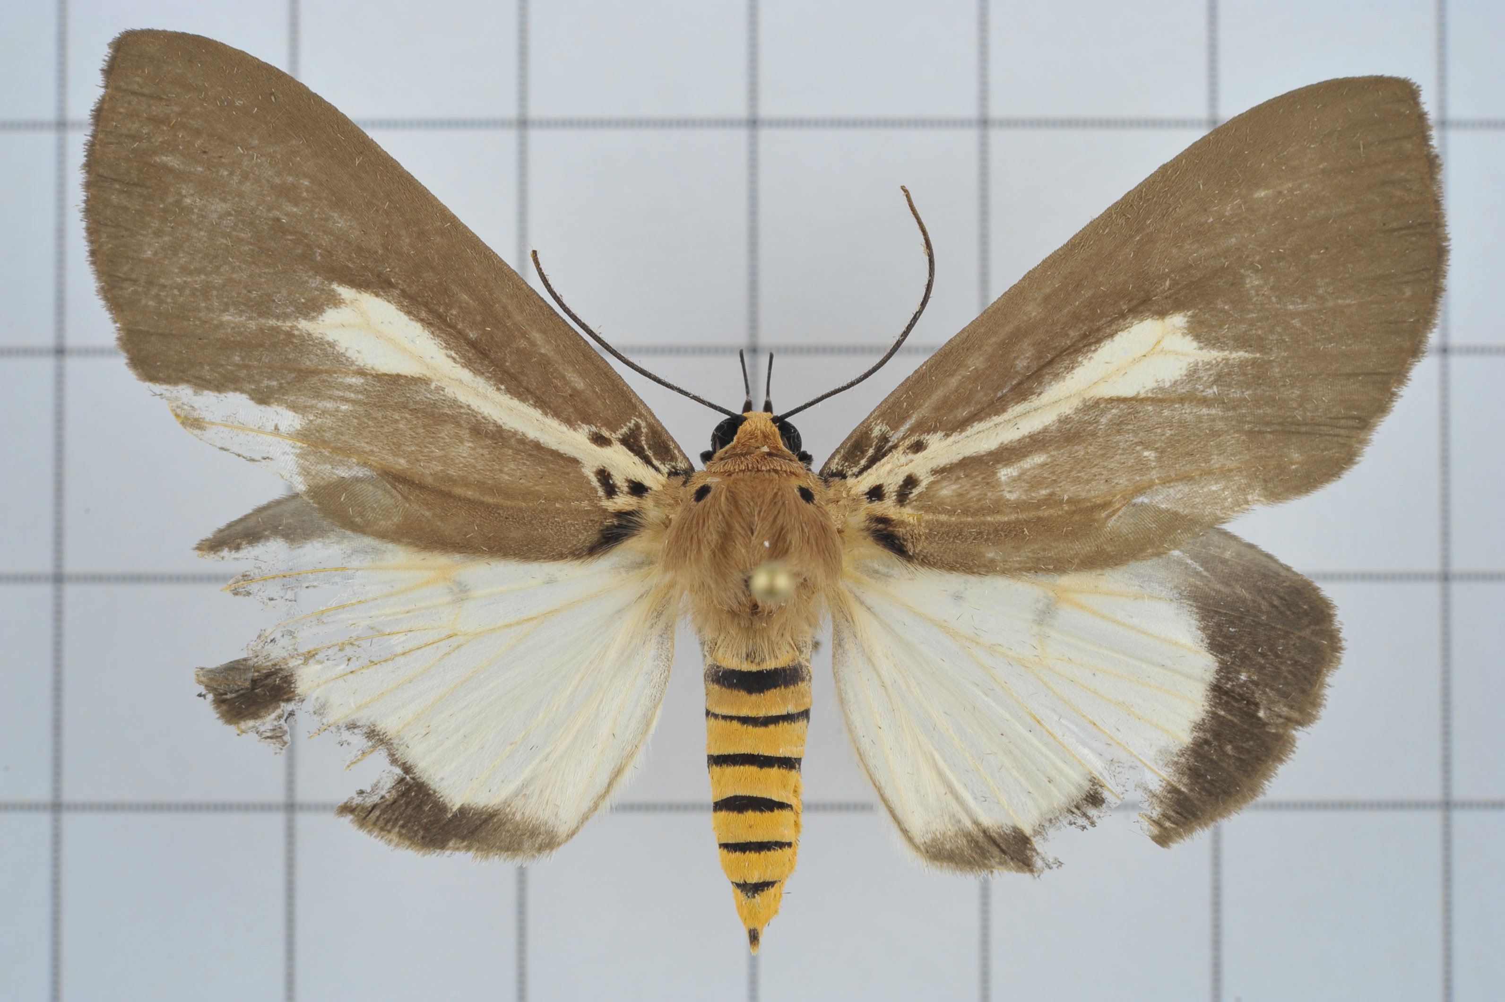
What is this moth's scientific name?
Asota heliconia zebrina
